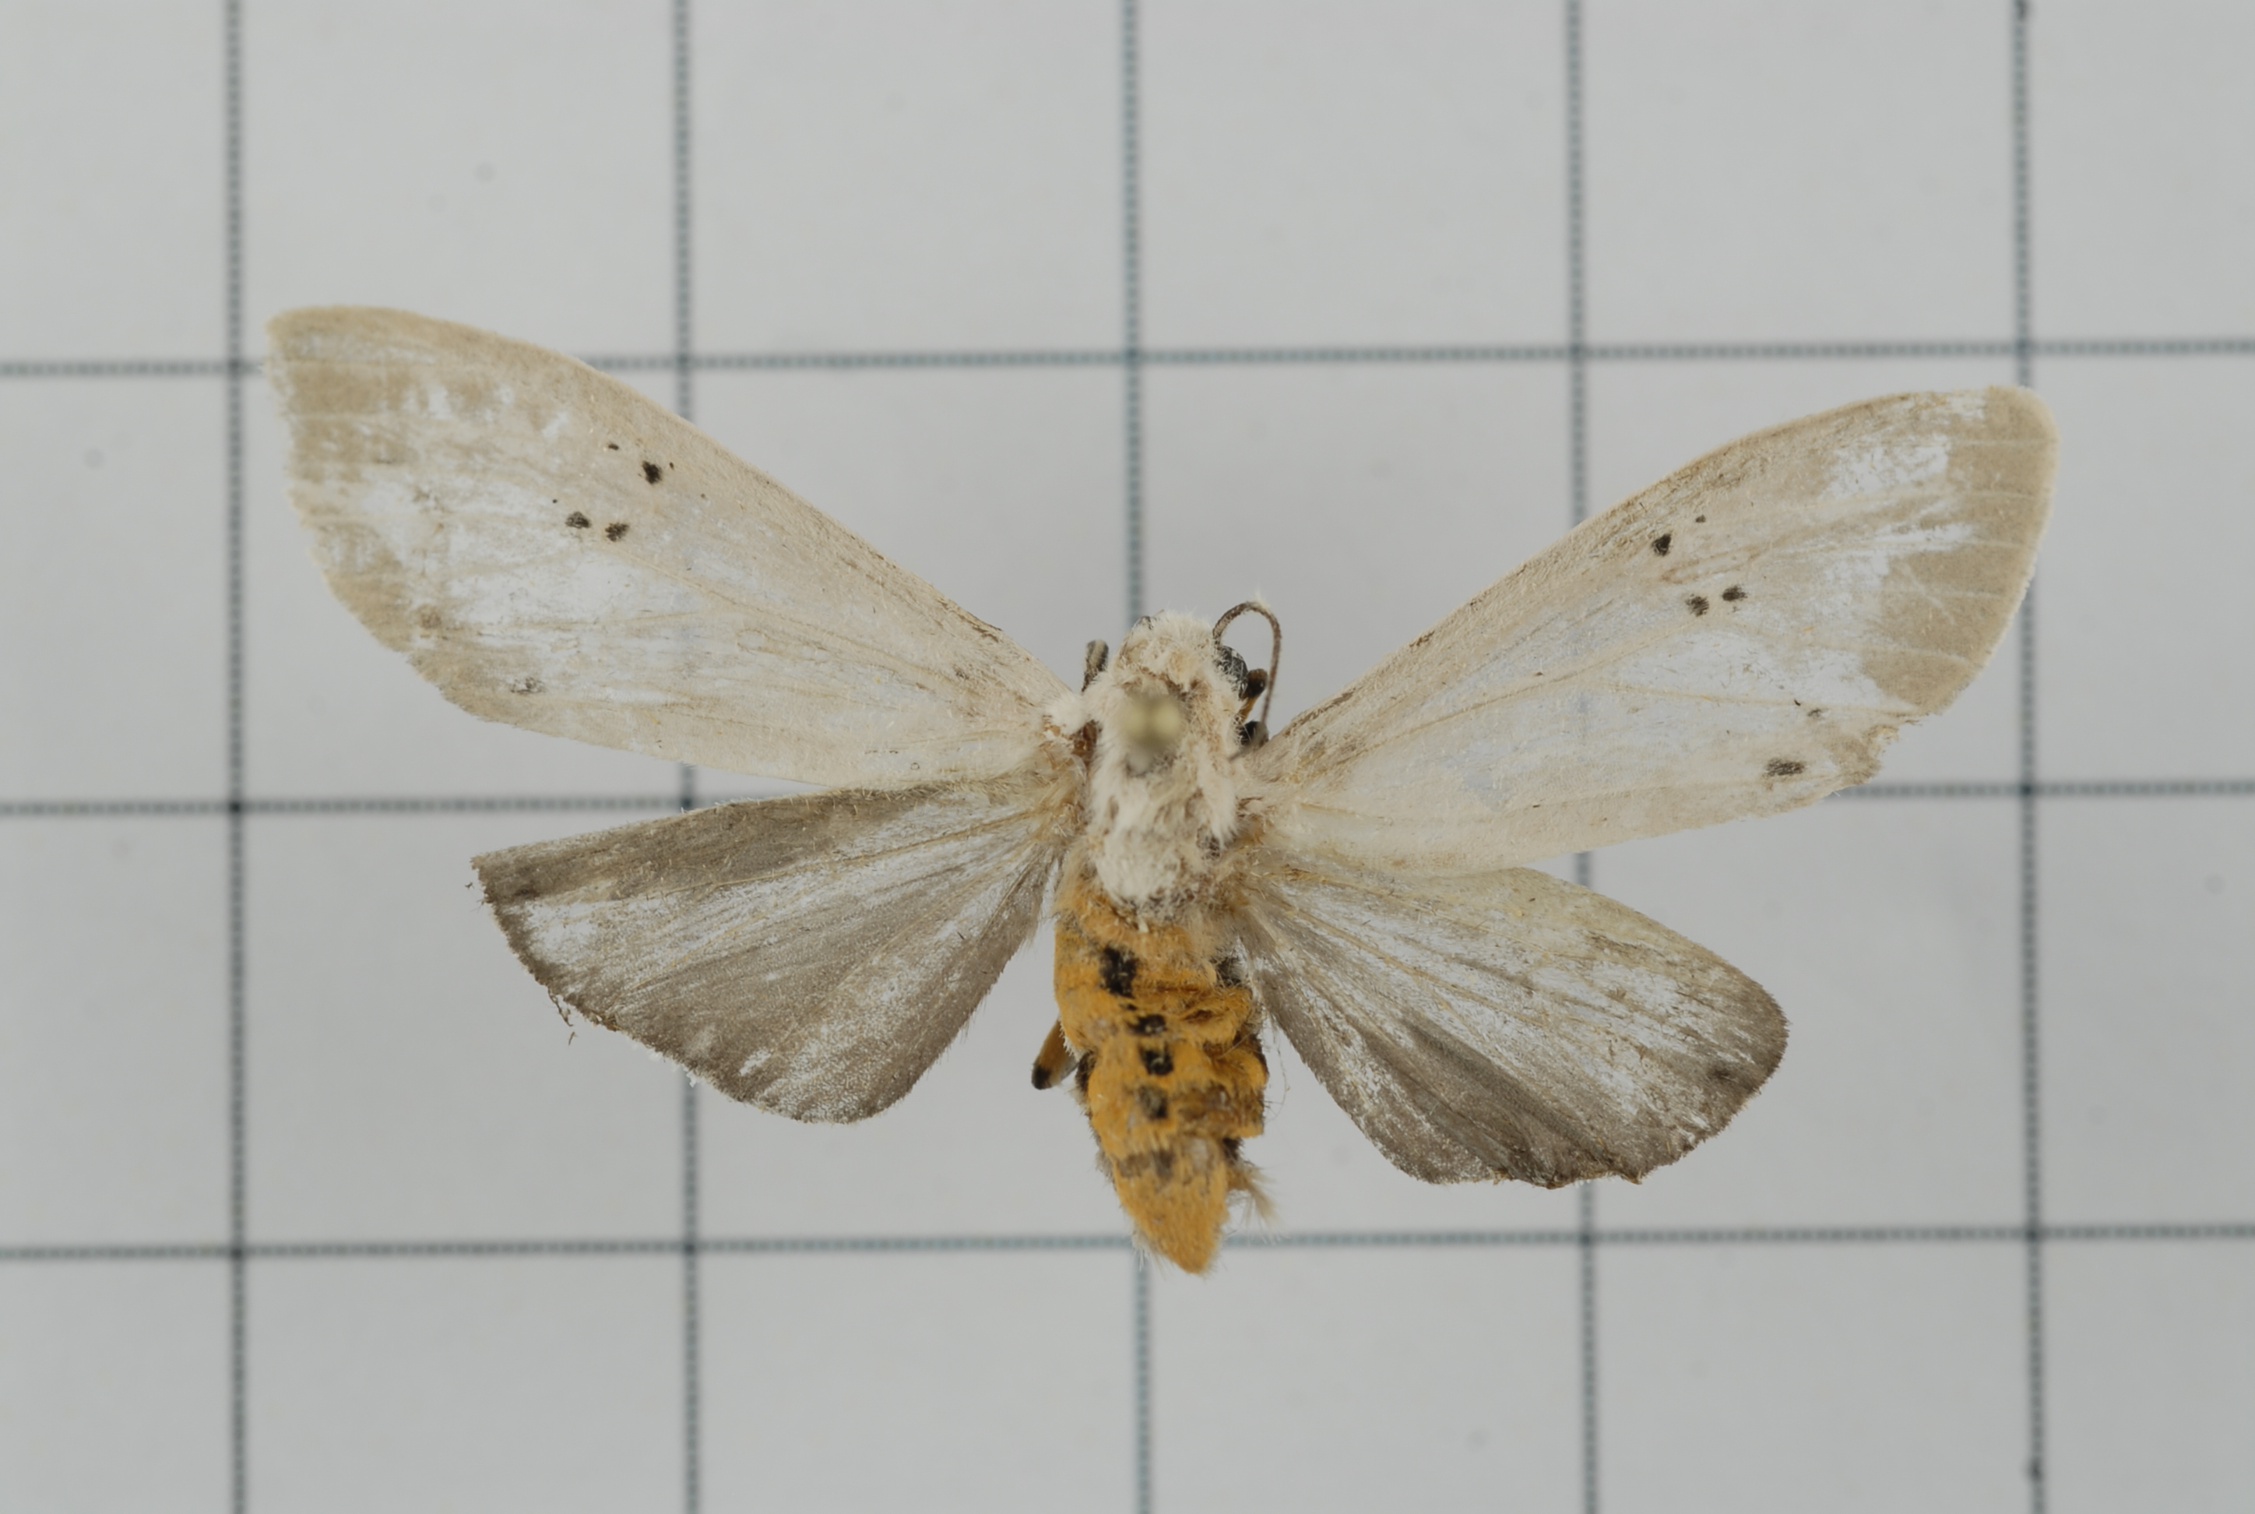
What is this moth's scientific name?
Creatonotos transiens koni
